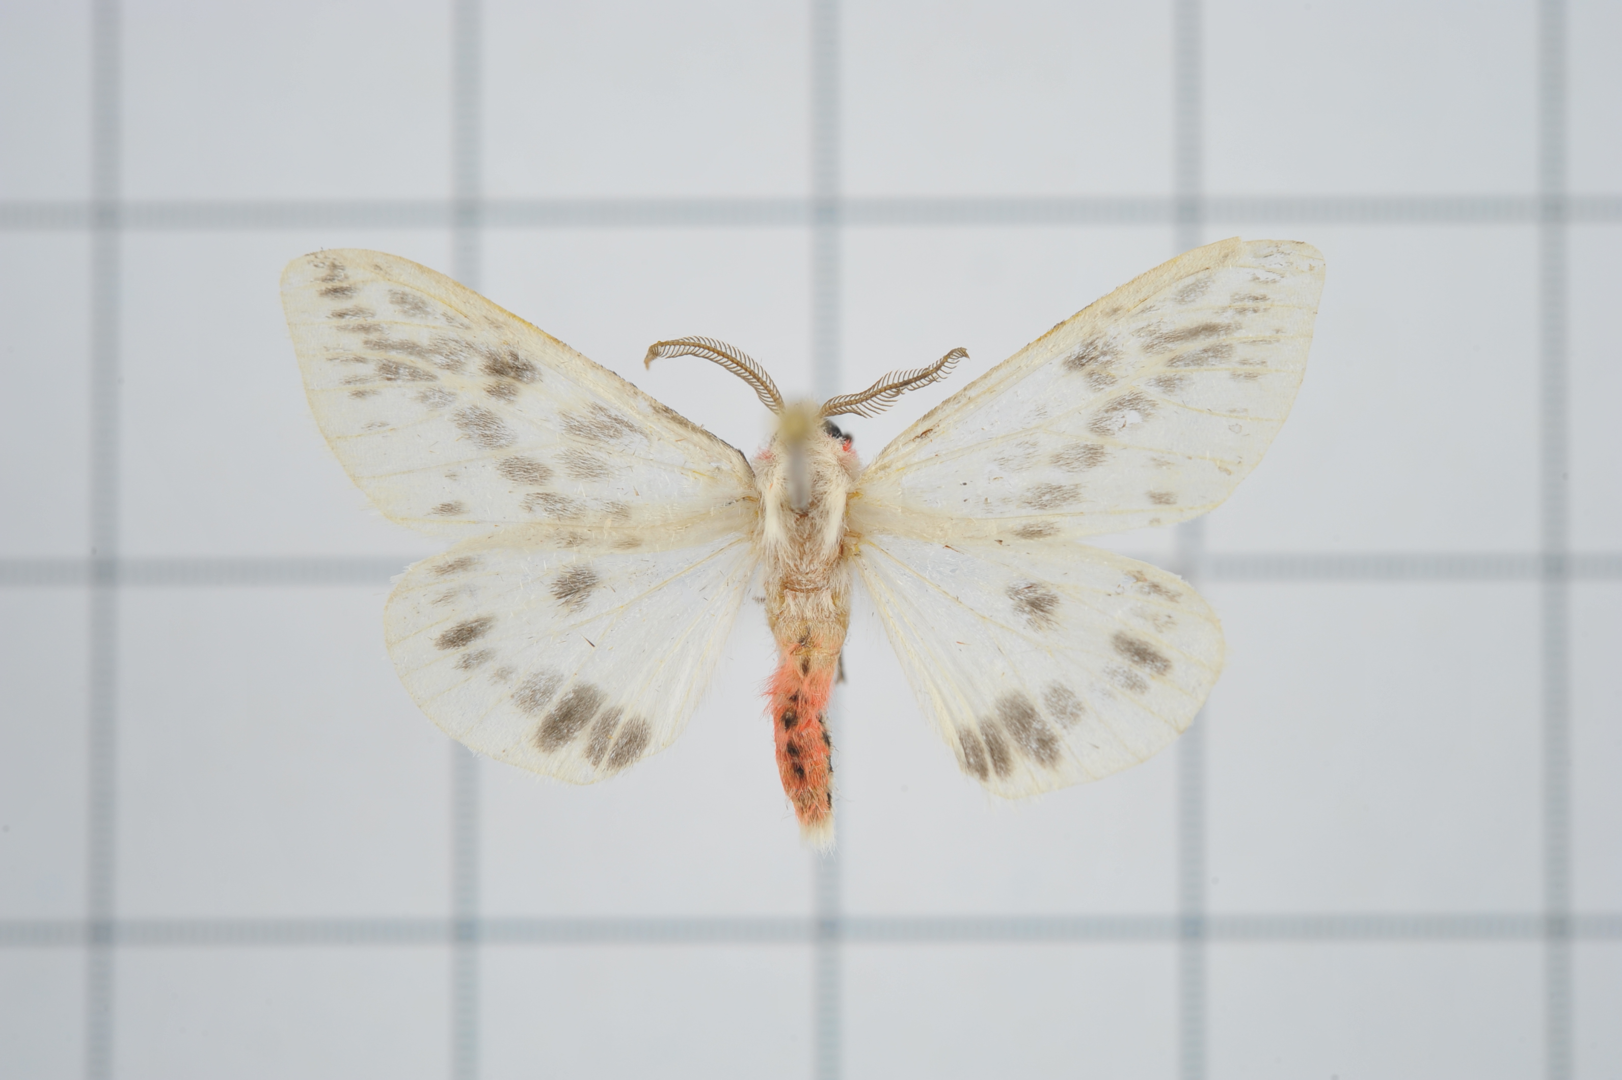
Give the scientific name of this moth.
Lemyra nigricosta
